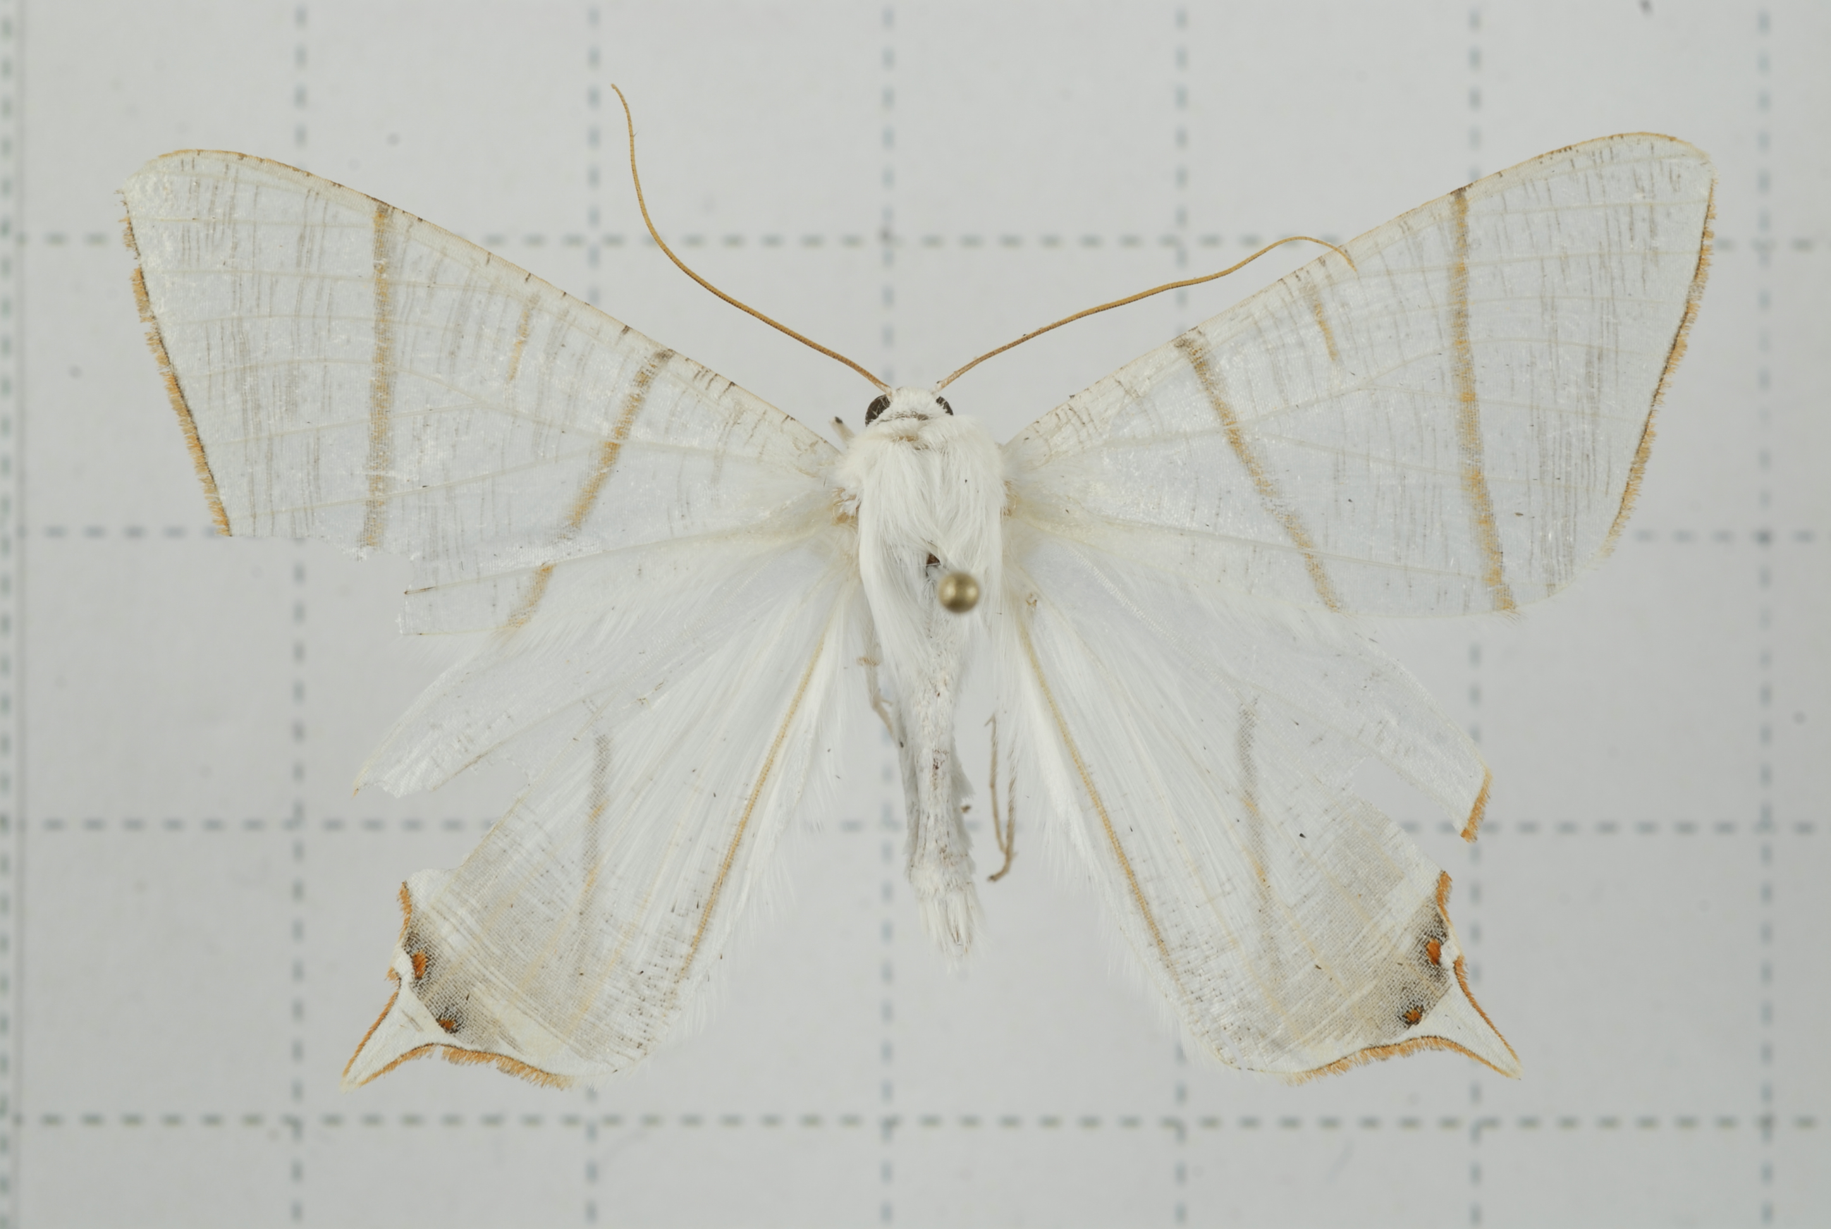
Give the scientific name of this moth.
Ourapteryx changi
